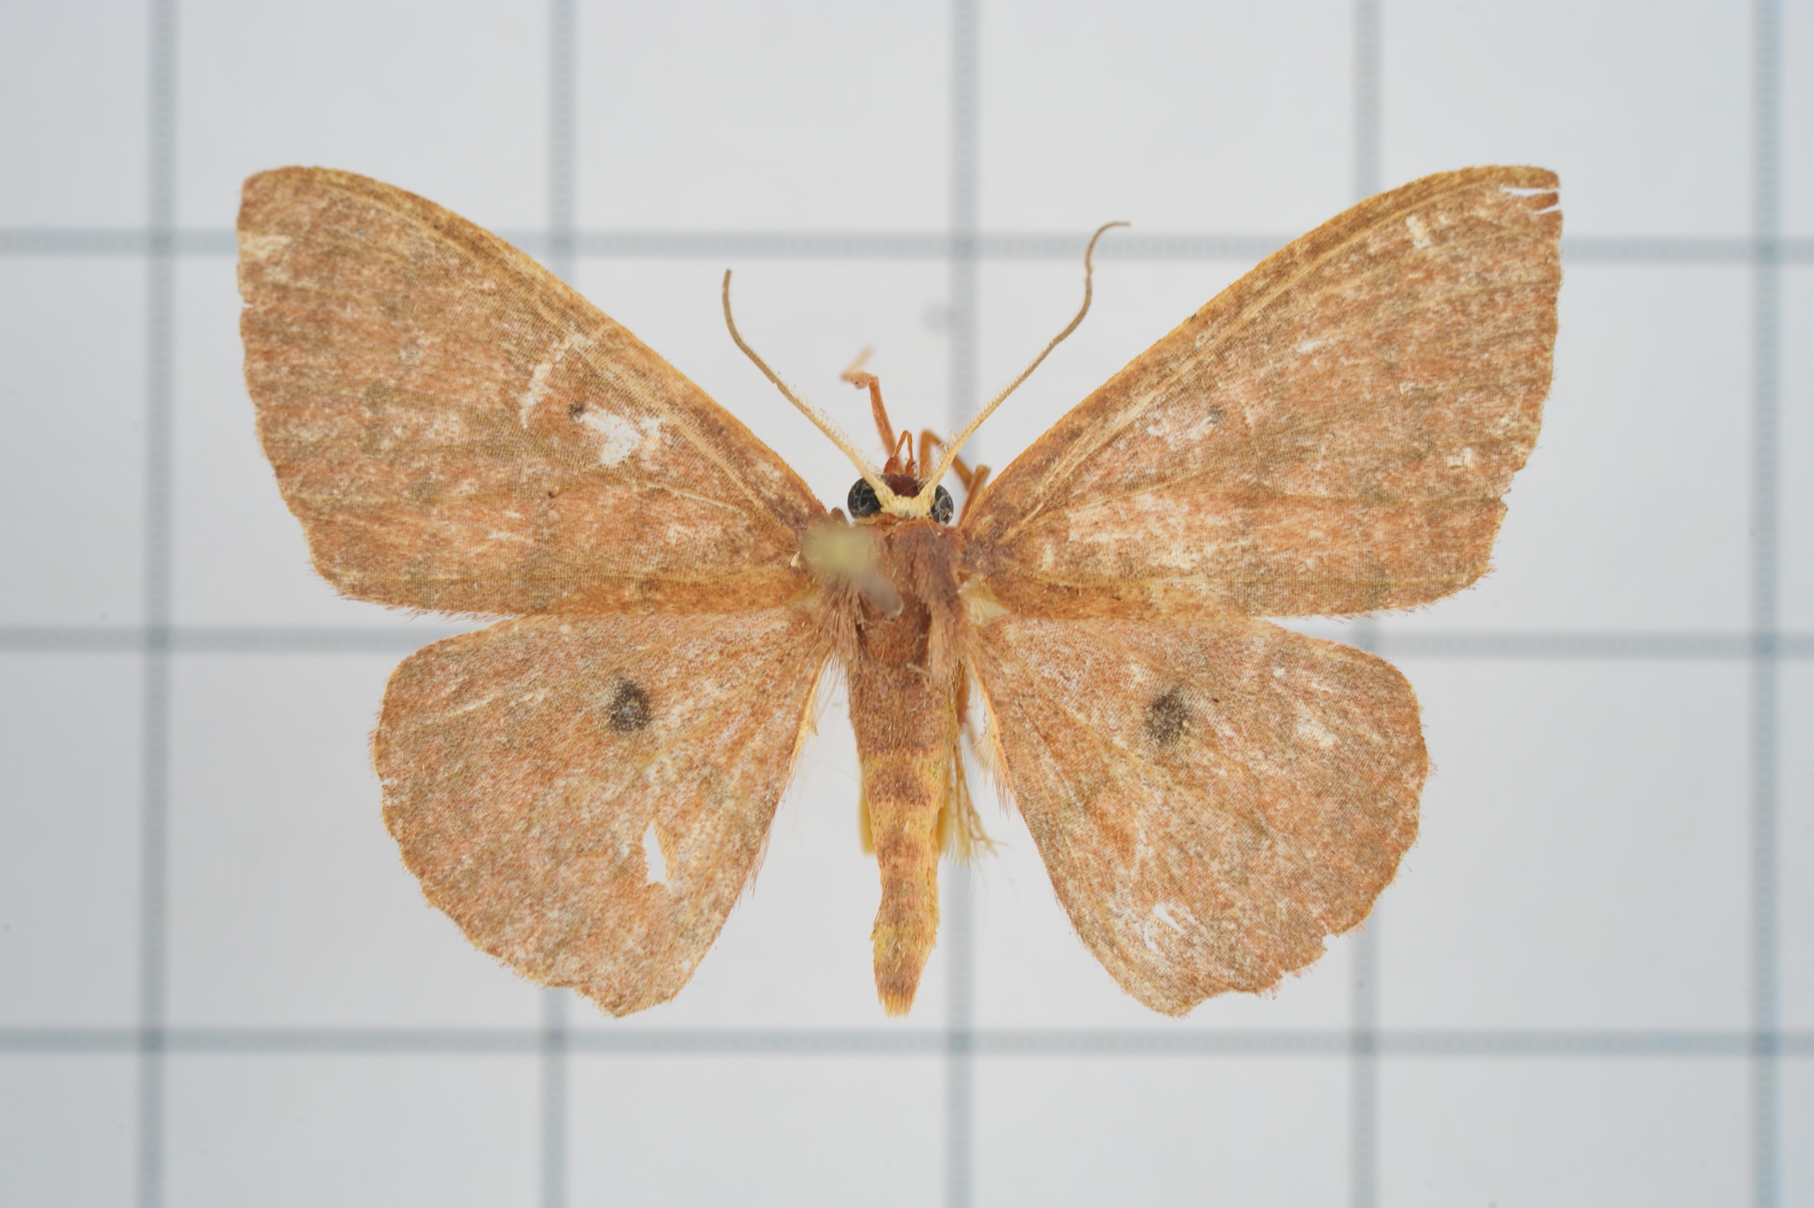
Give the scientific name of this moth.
Organopoda carnearia carnearia
